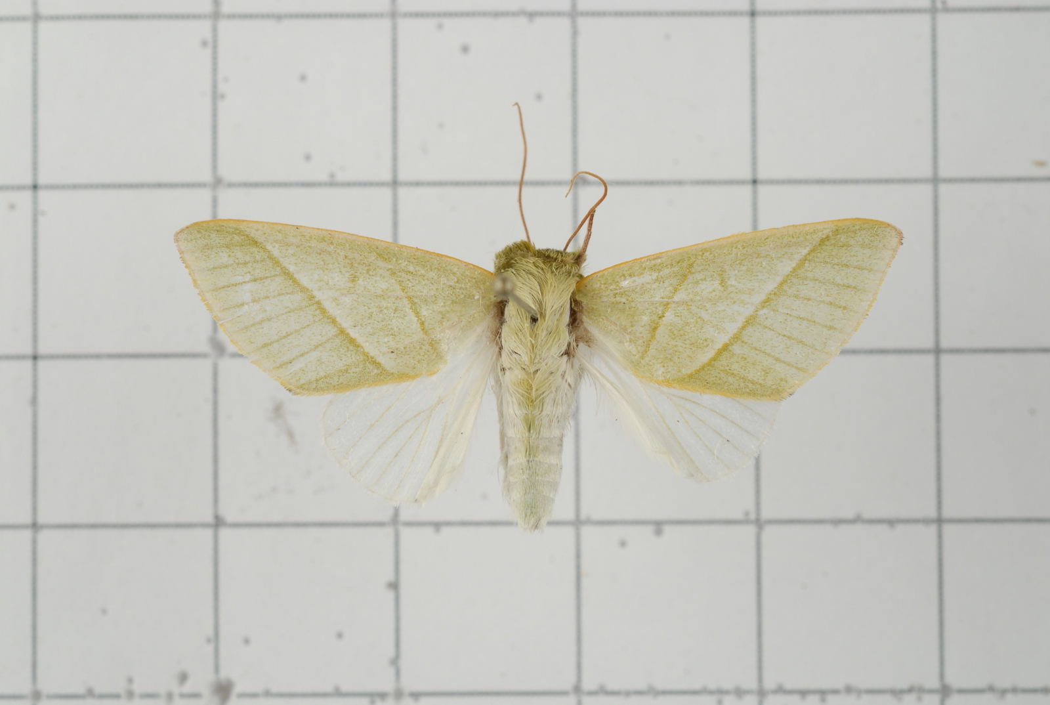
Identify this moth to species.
Hylophilodes rara
